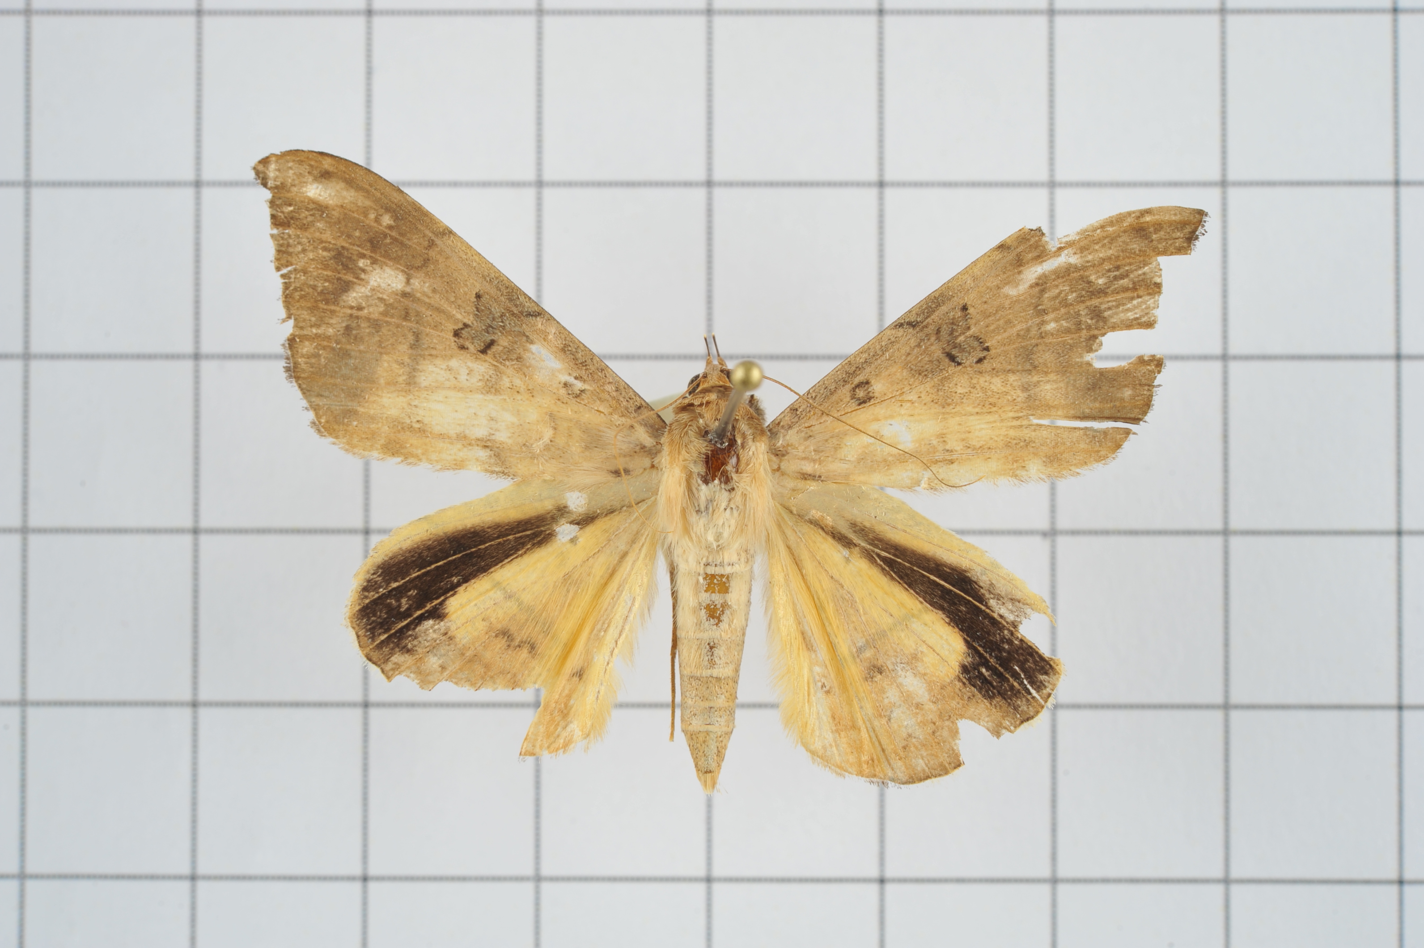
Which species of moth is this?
Oxyodes scrobiculata
